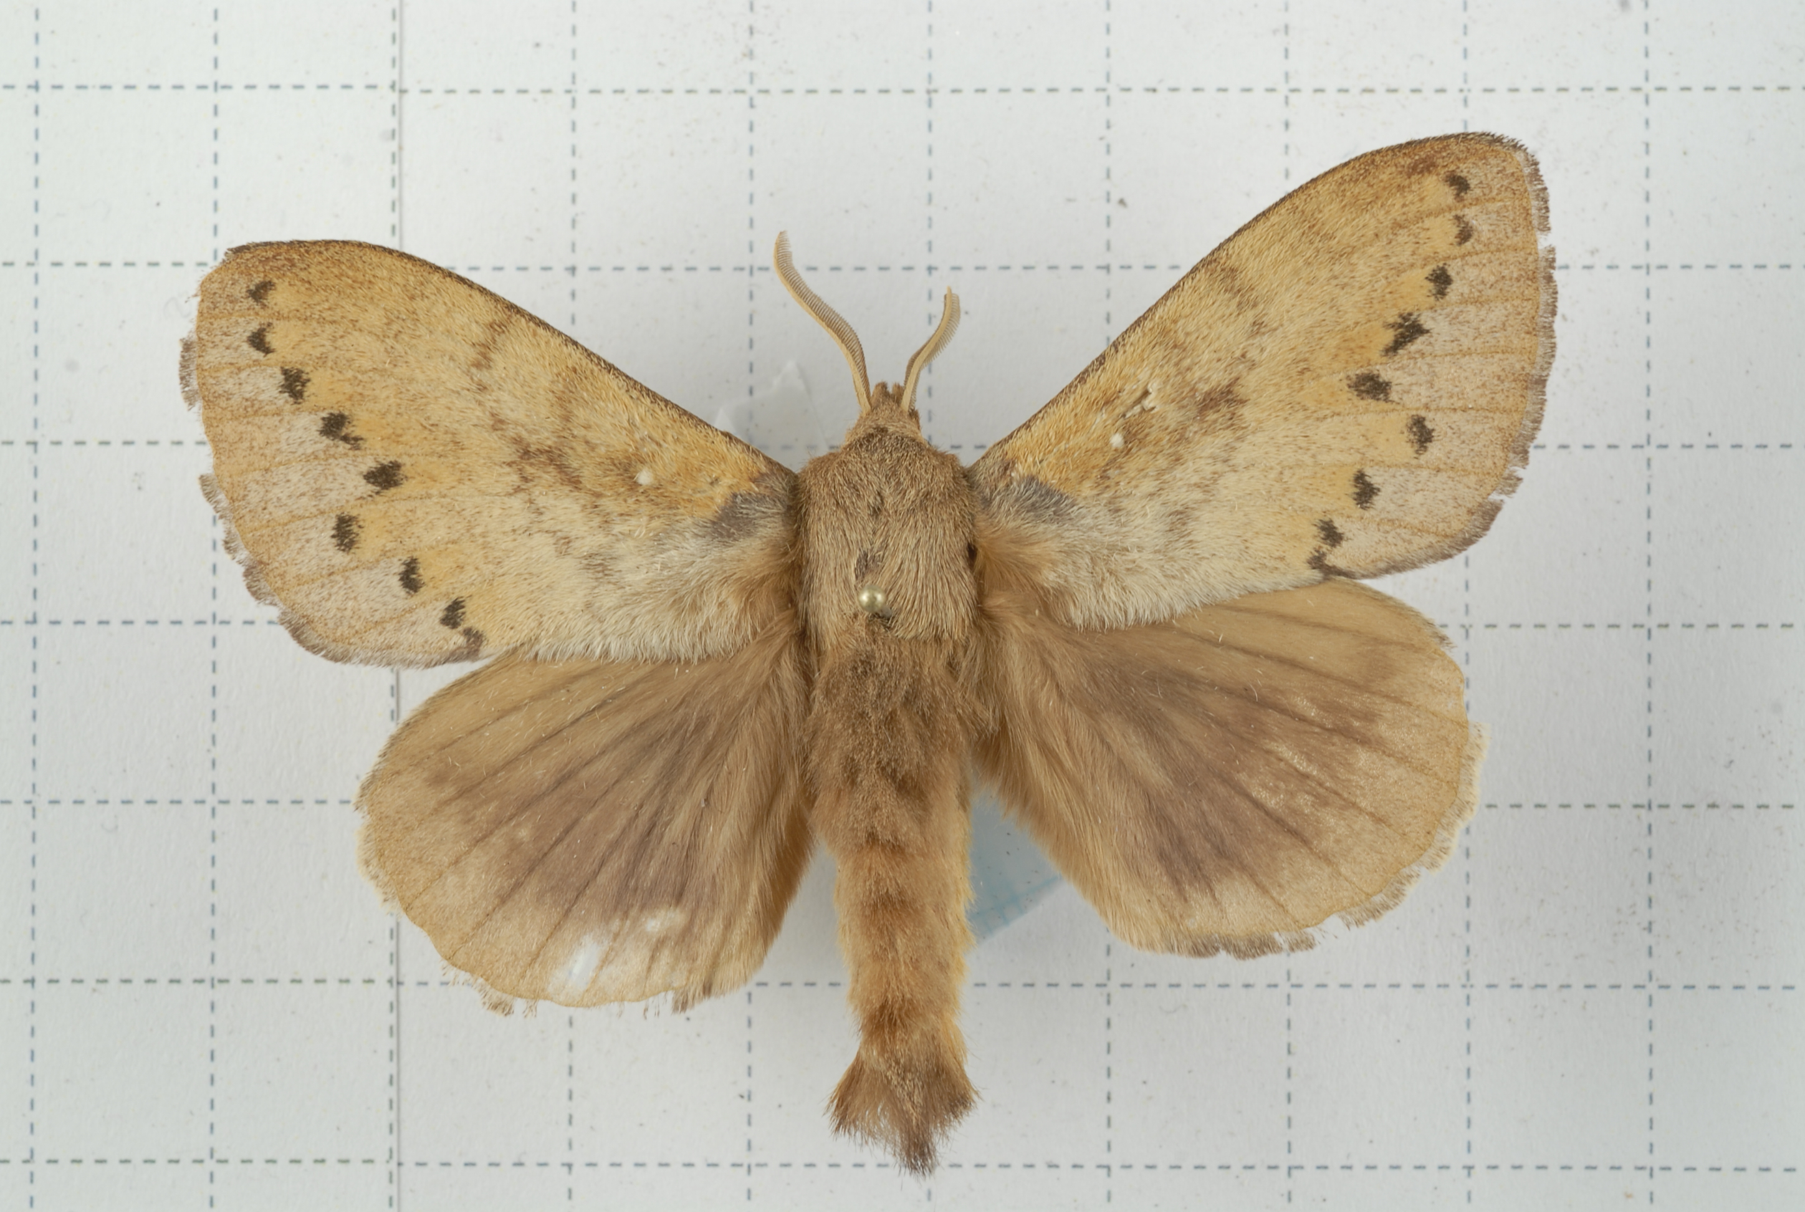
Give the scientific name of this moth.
Kunugia undans metanastroides
